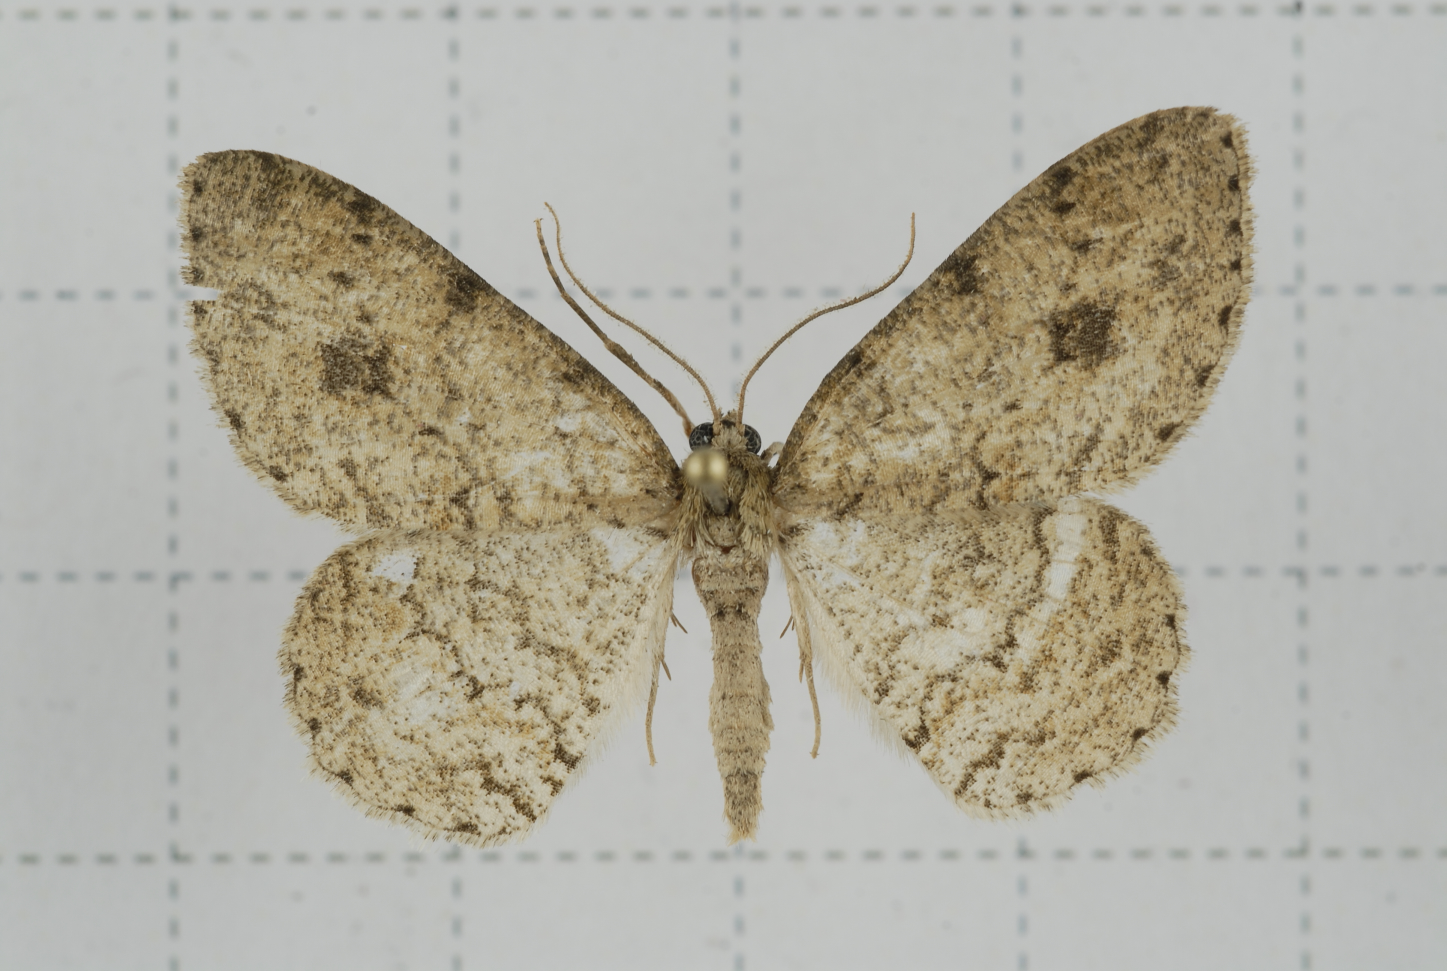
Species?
Ectropis excellens
